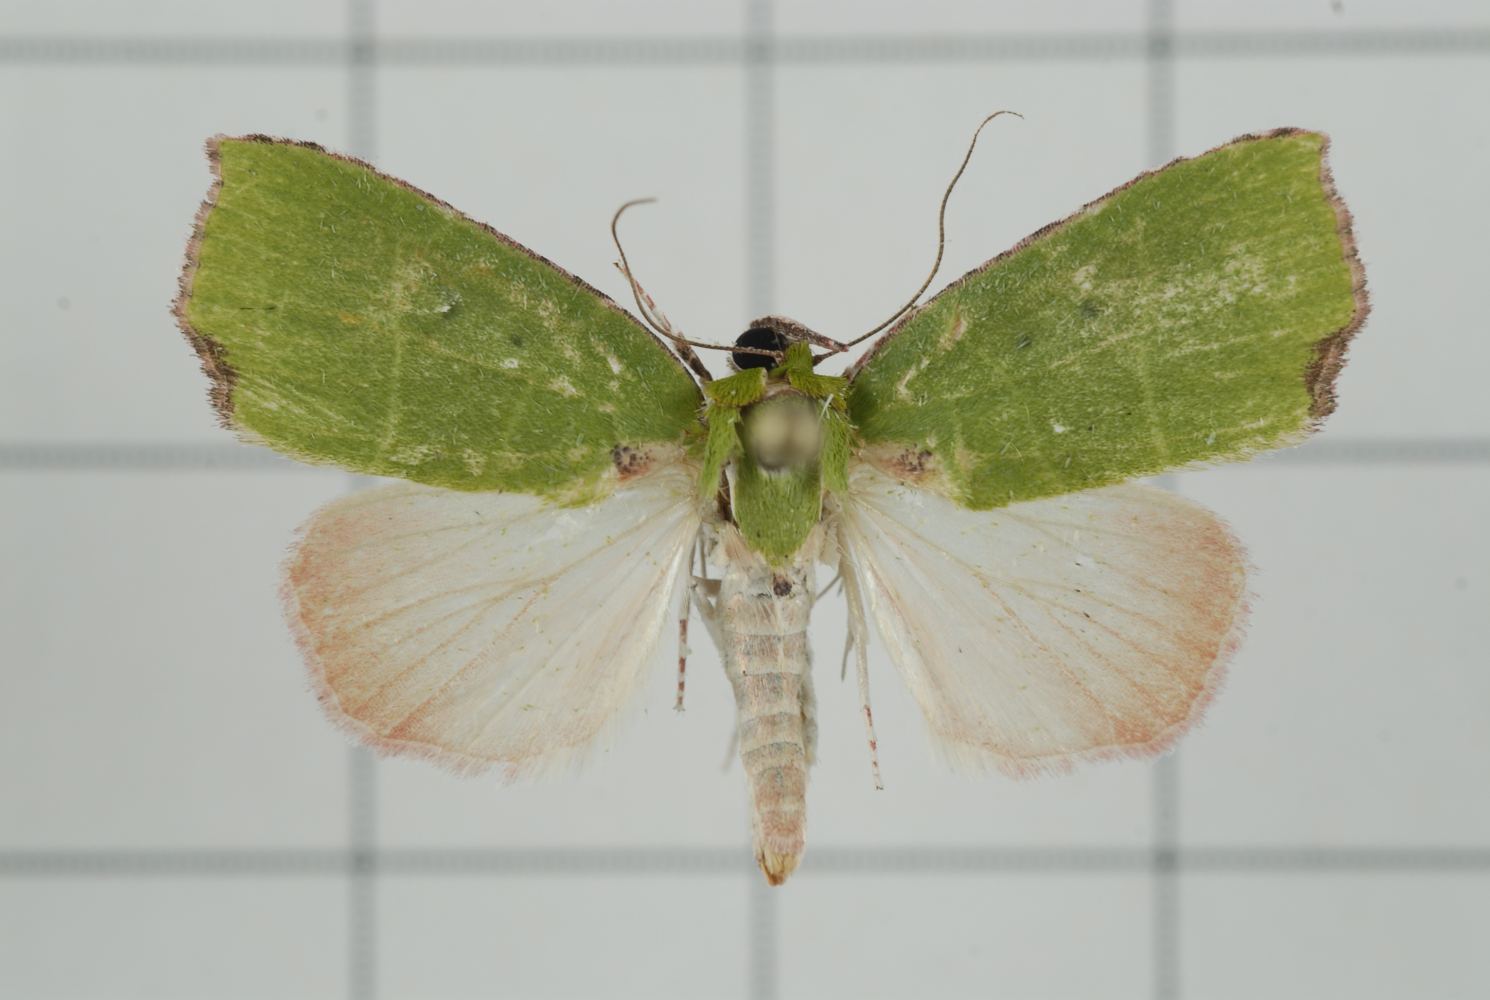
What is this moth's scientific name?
Paracrama angulata
